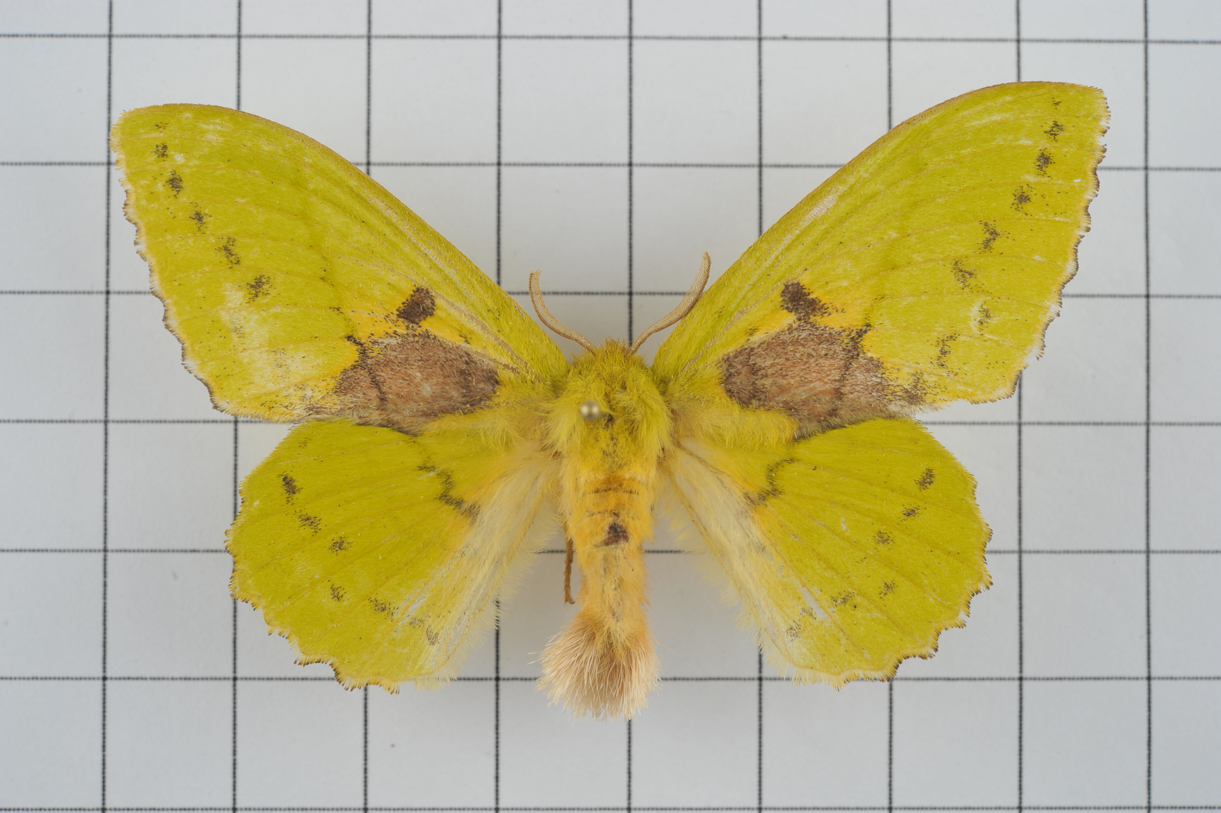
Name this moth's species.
Trabala vishnou guttata
